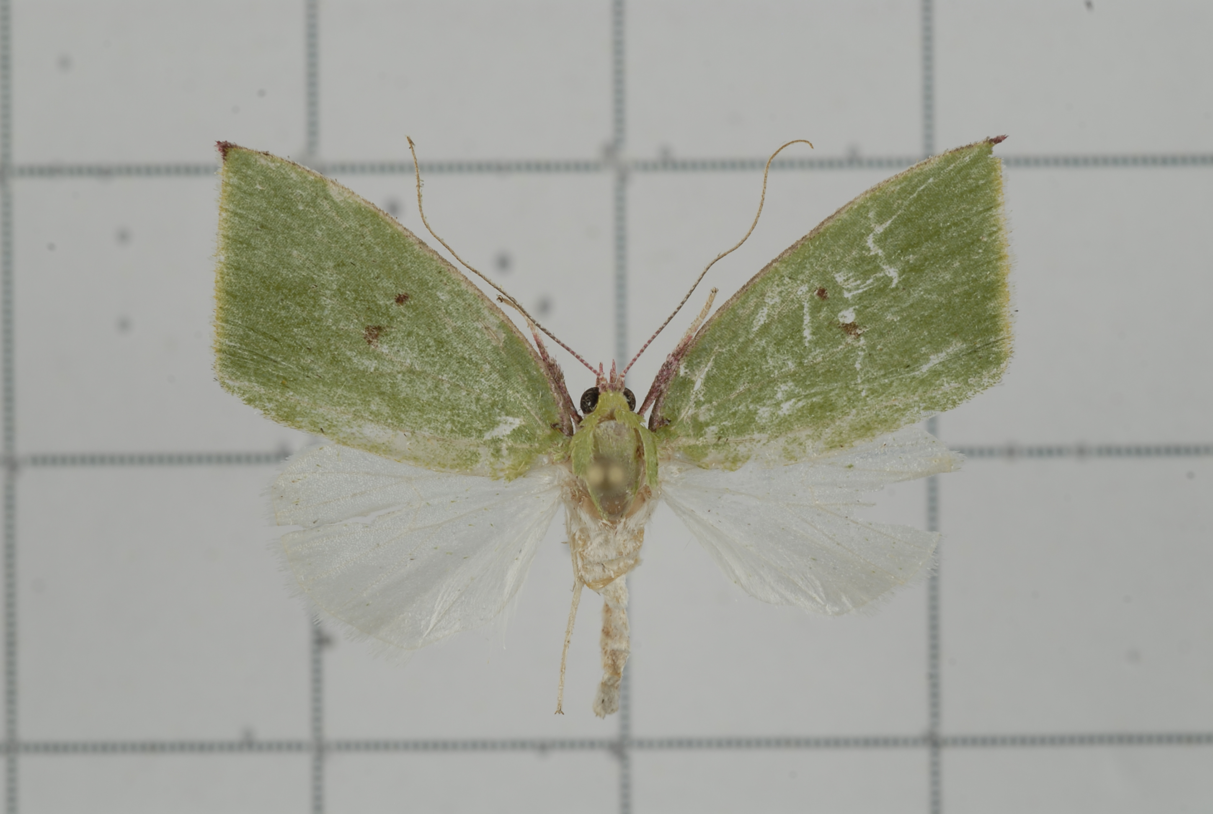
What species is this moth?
Tyana falcata
